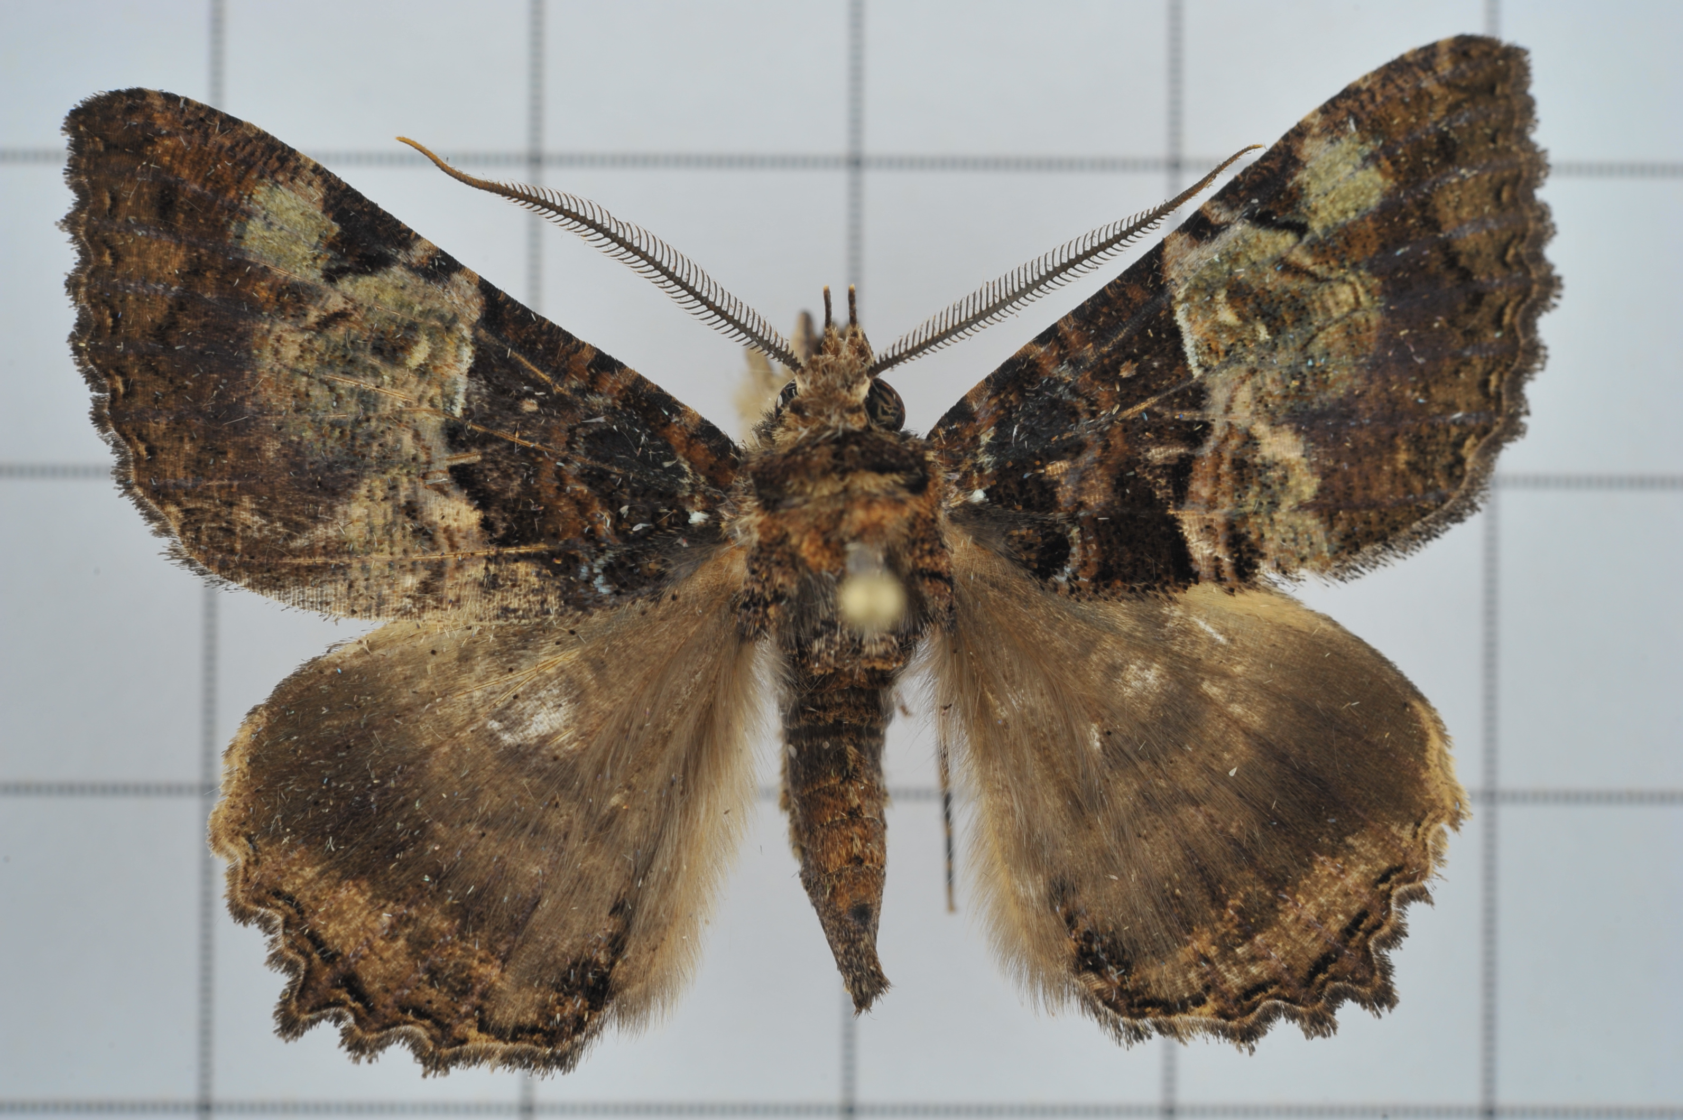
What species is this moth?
Daddala lucilla
